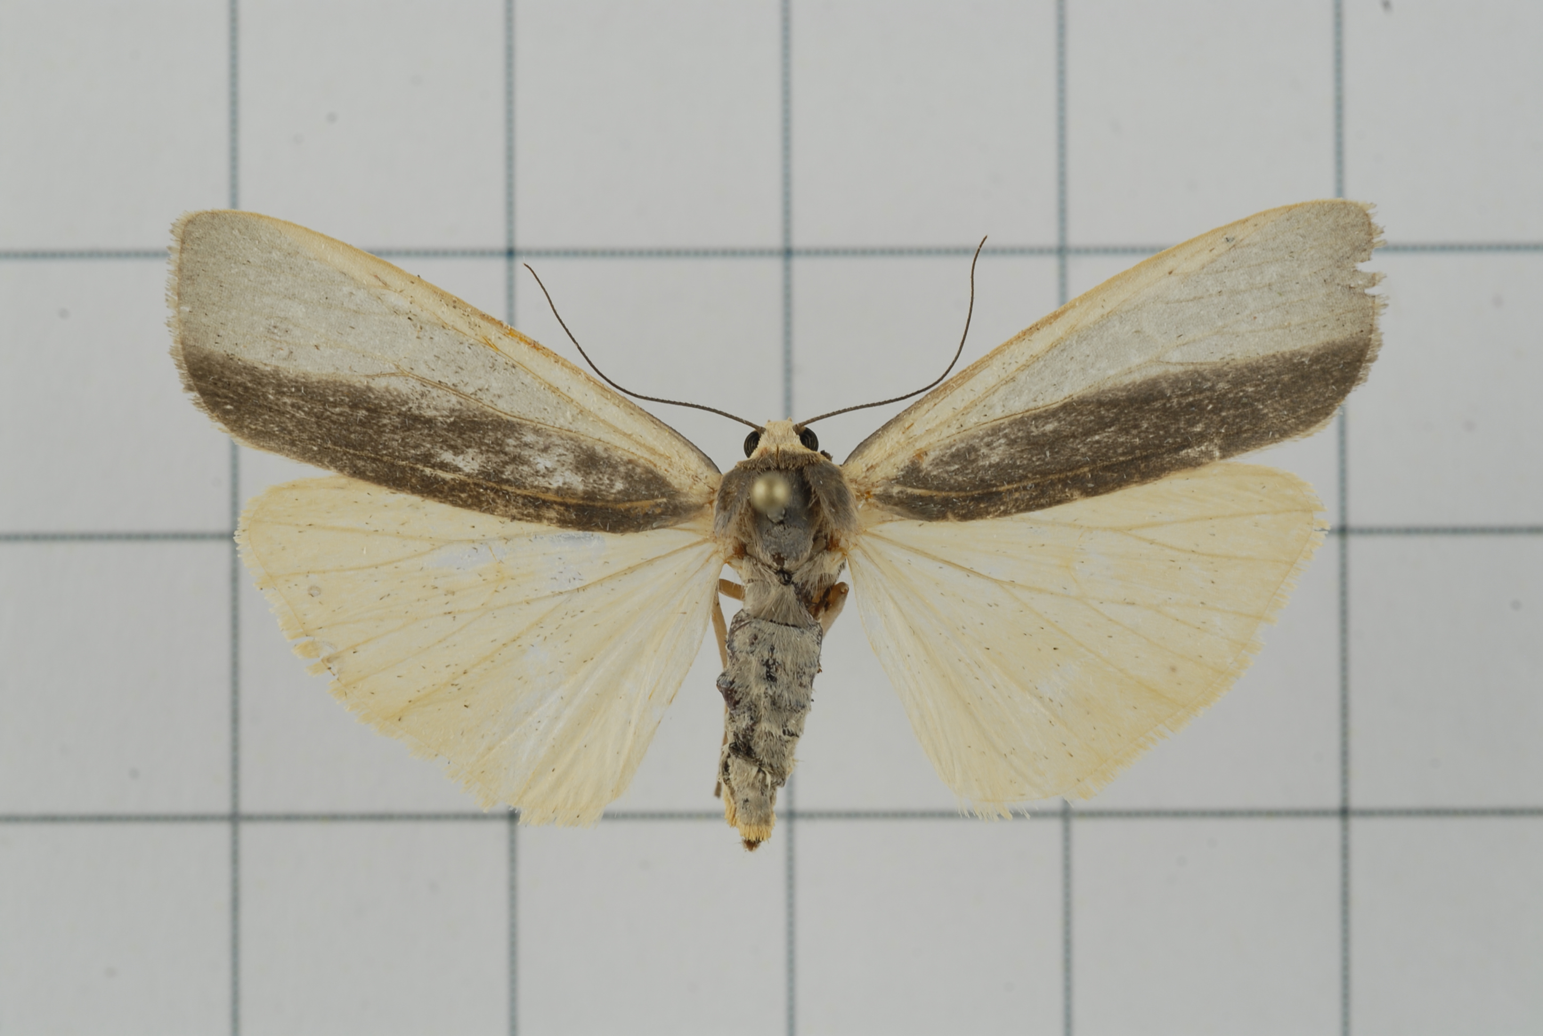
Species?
Hesudra divisa
